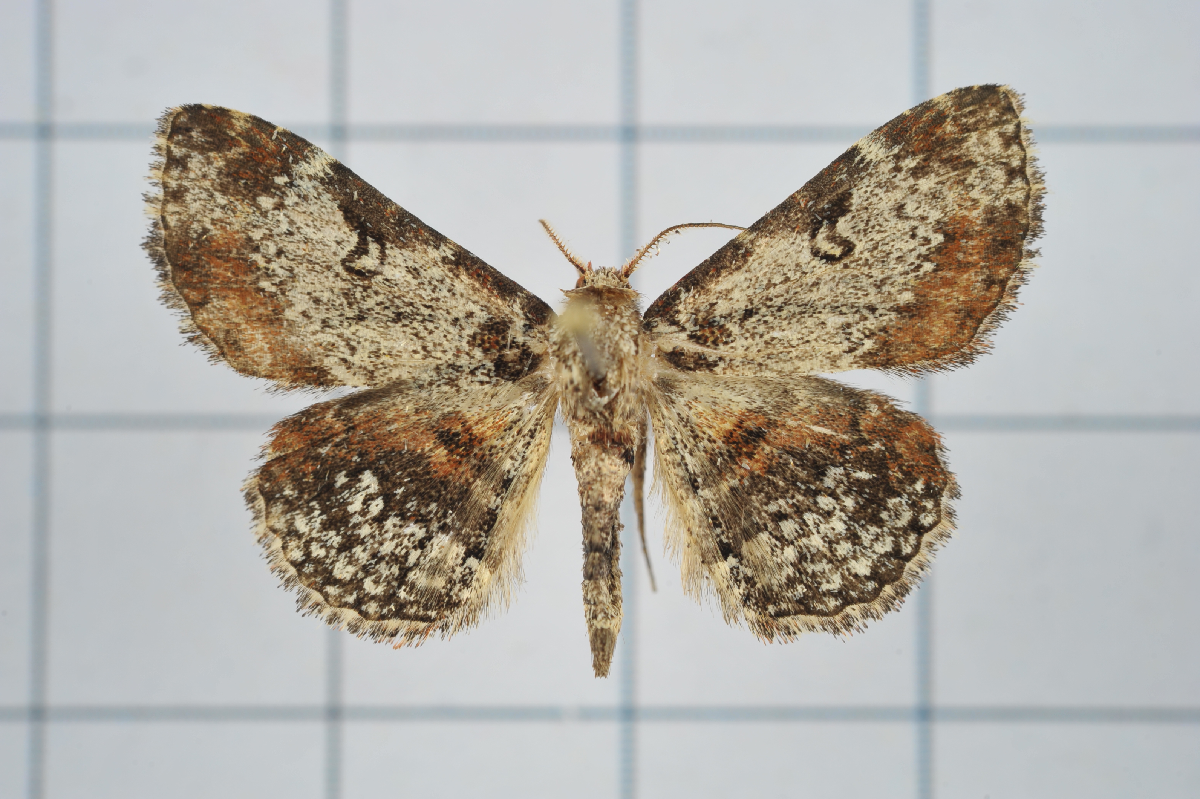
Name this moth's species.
Caduca albopunctata
